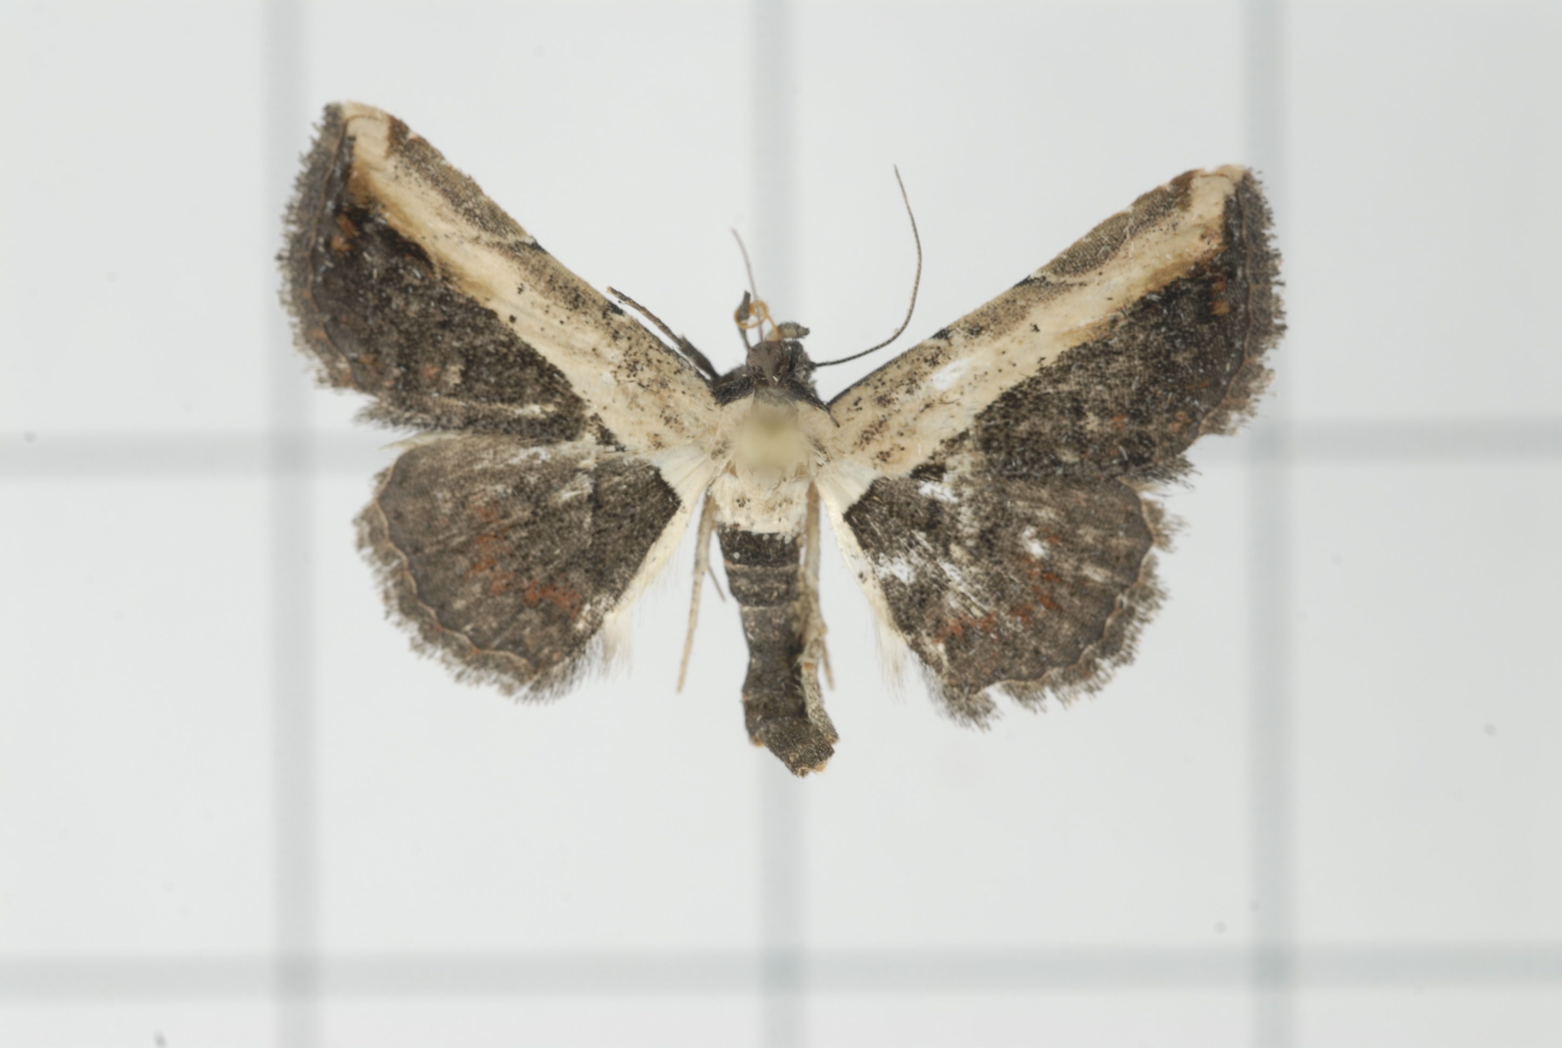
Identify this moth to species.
Oruza semilux
